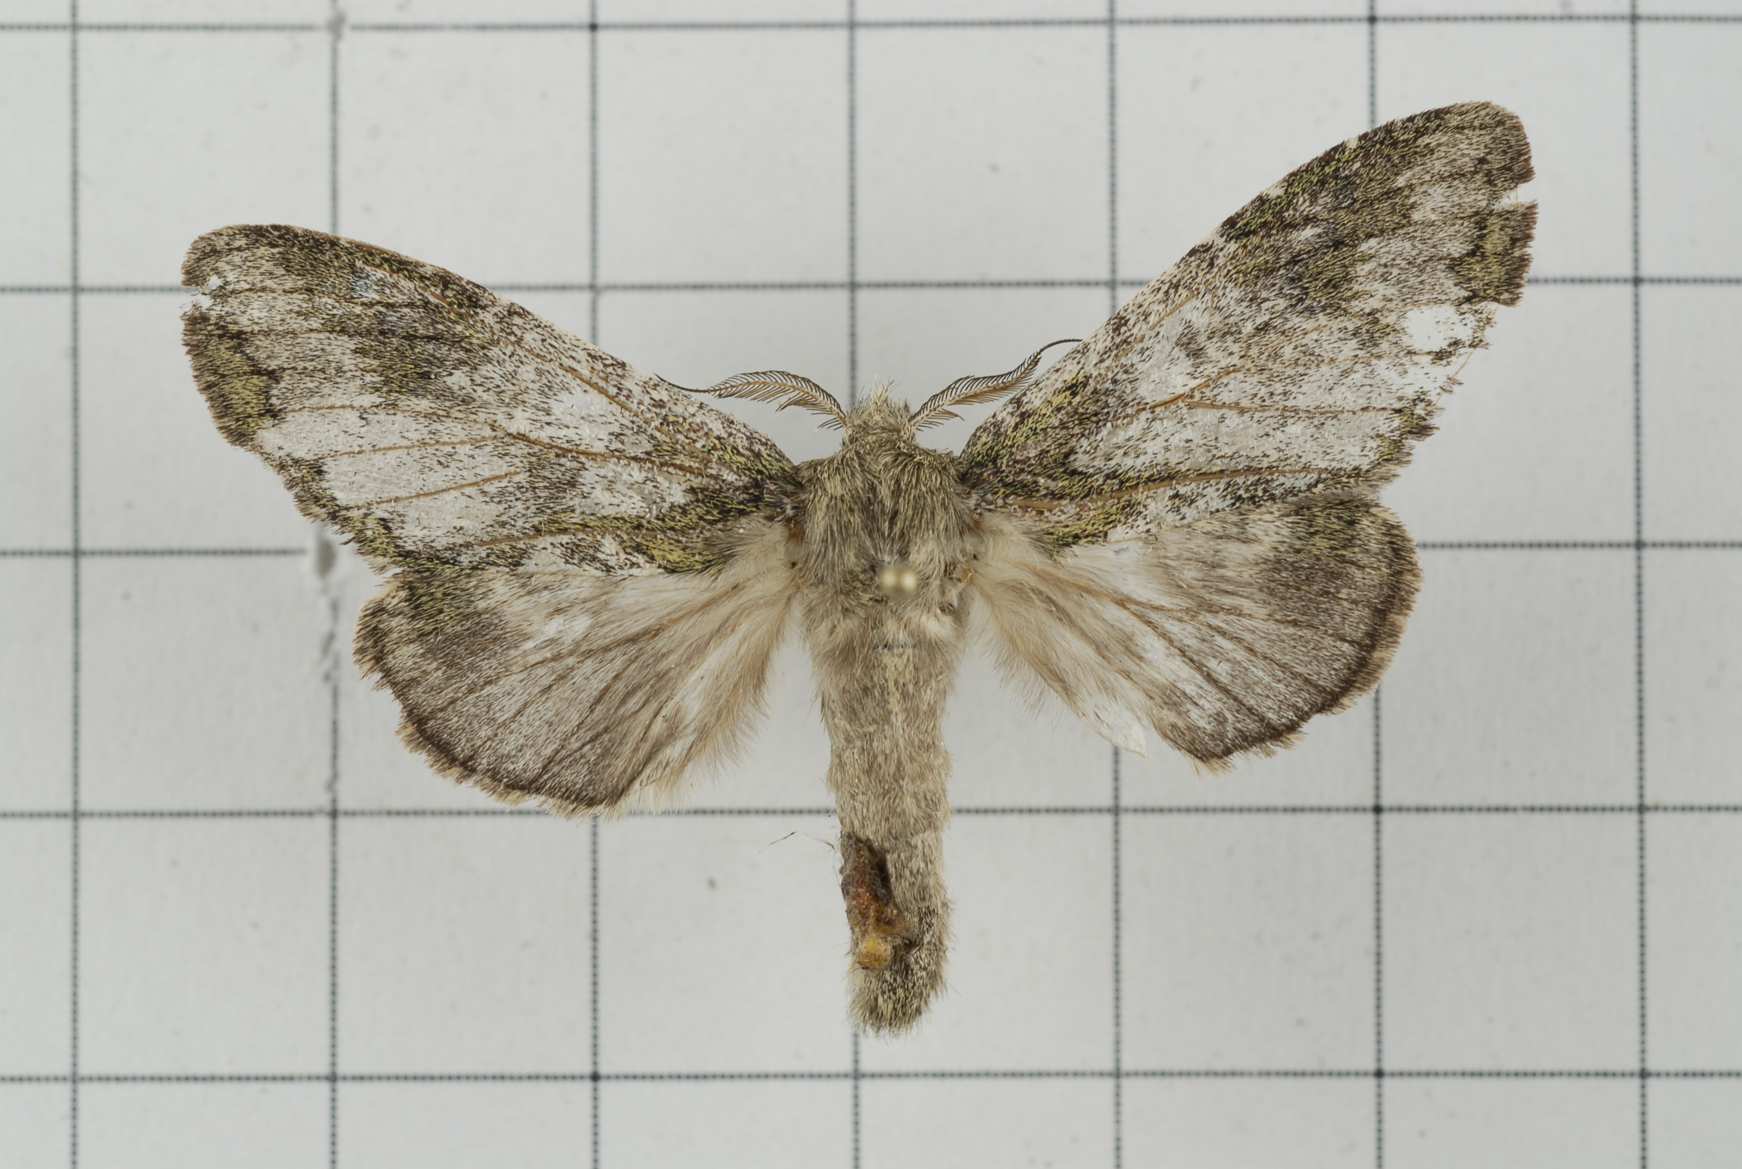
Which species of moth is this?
Syntypistis umbrosa
